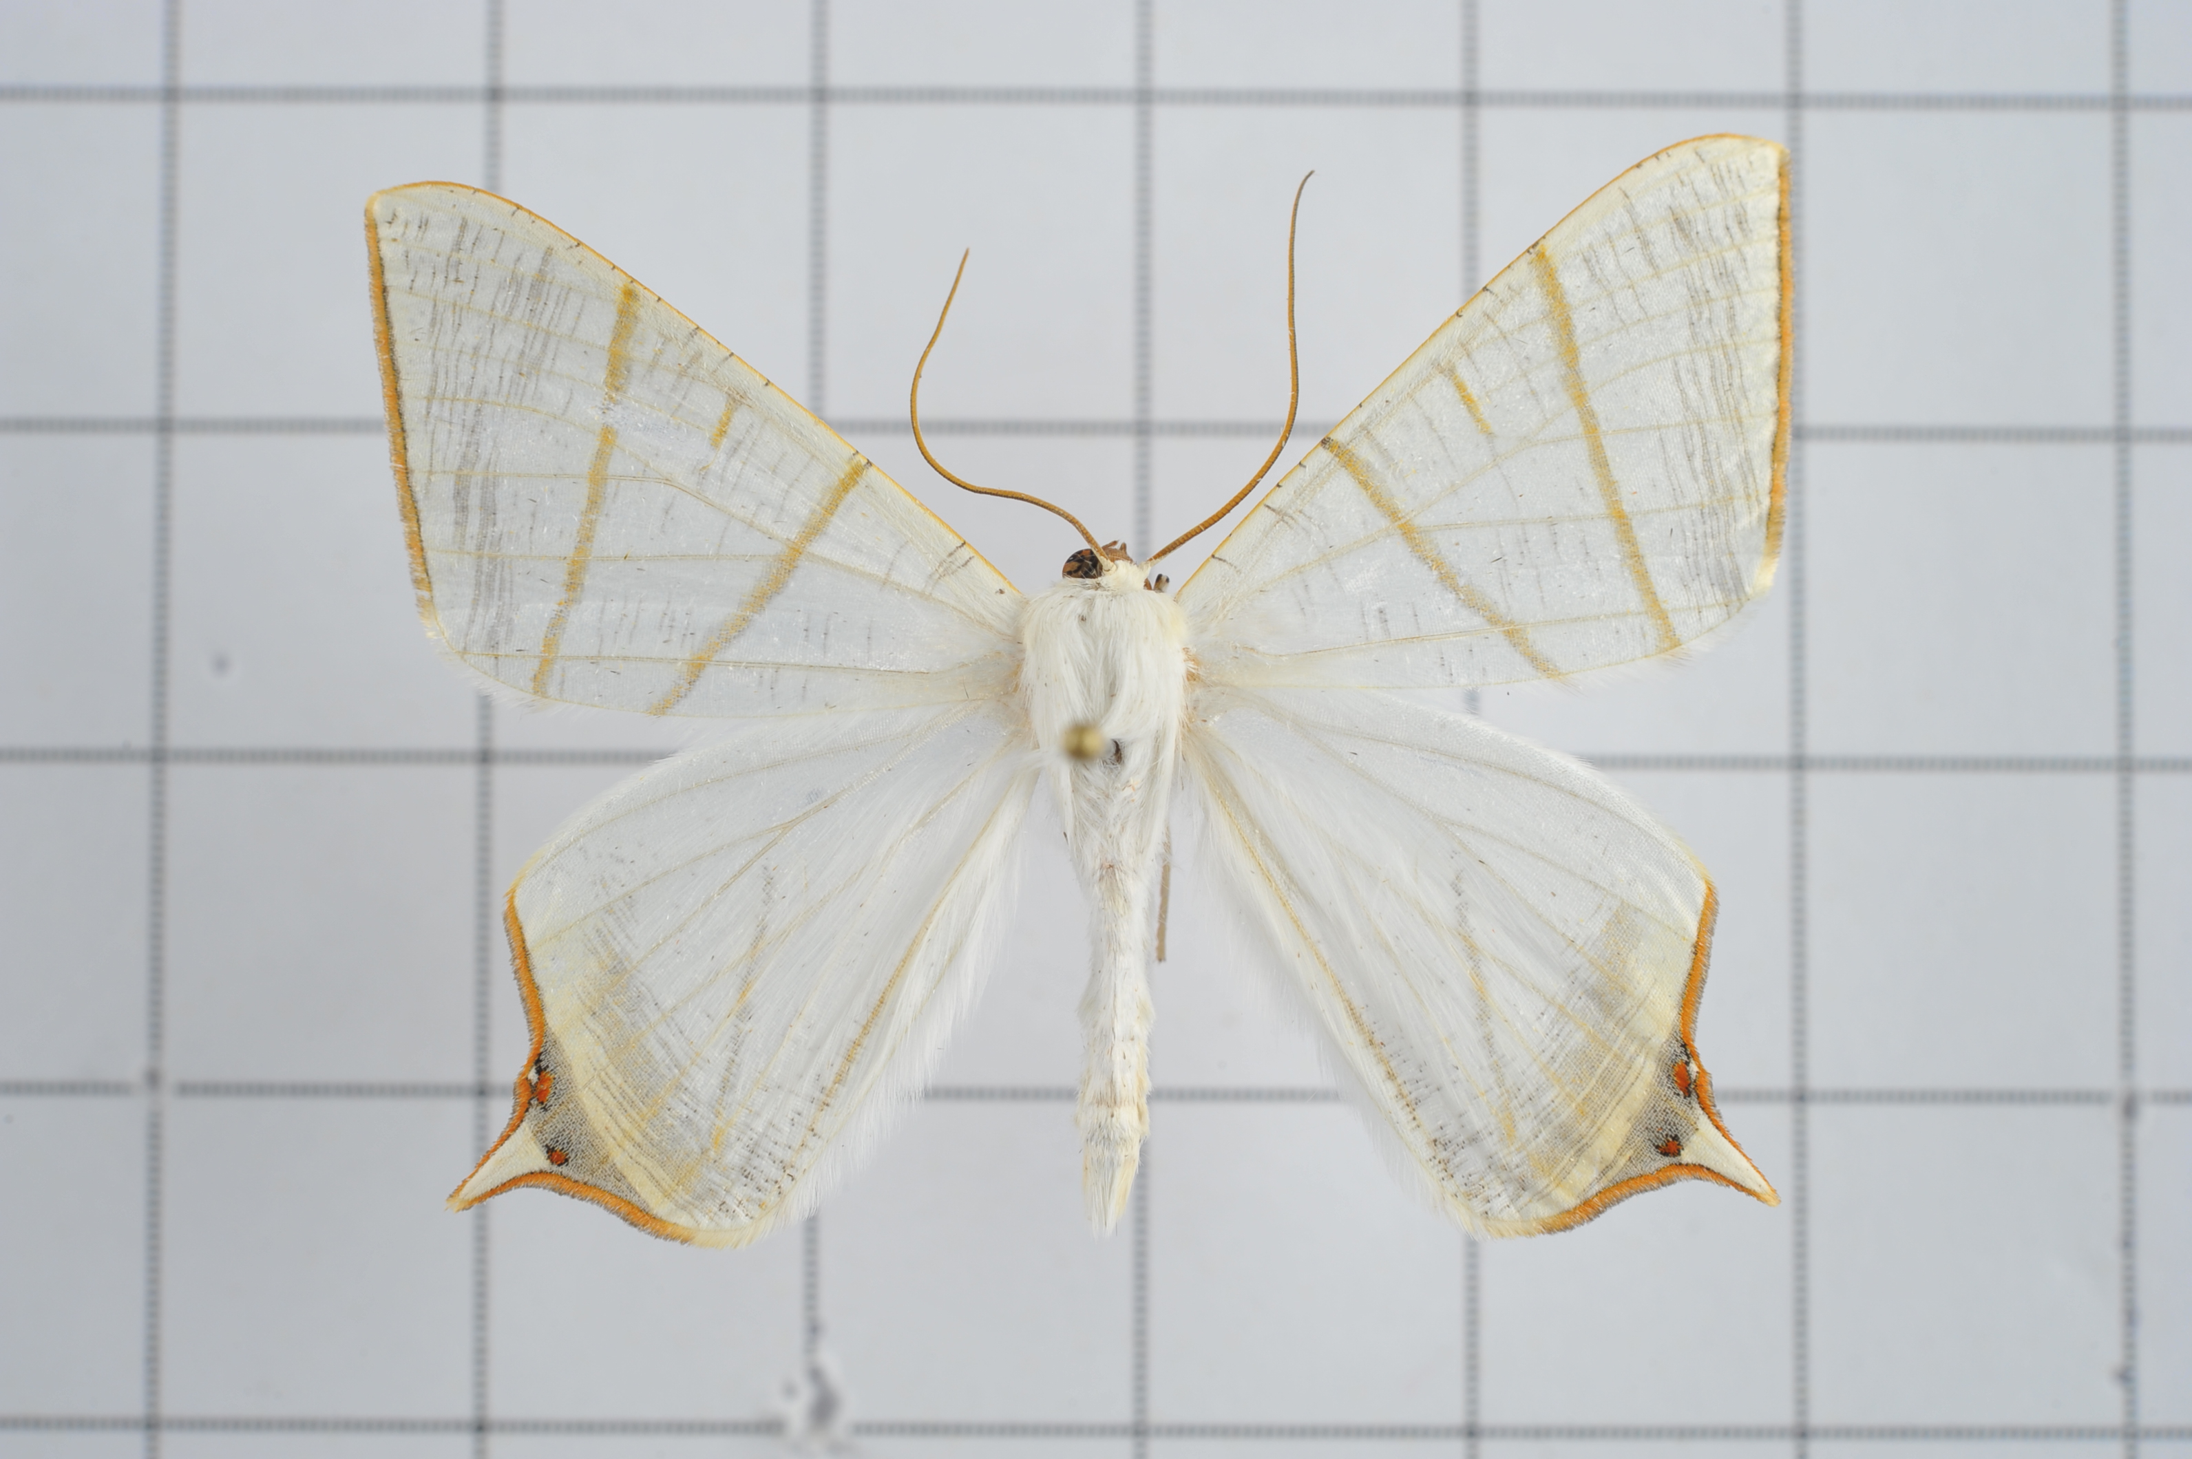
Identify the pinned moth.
Ourapteryx changi
